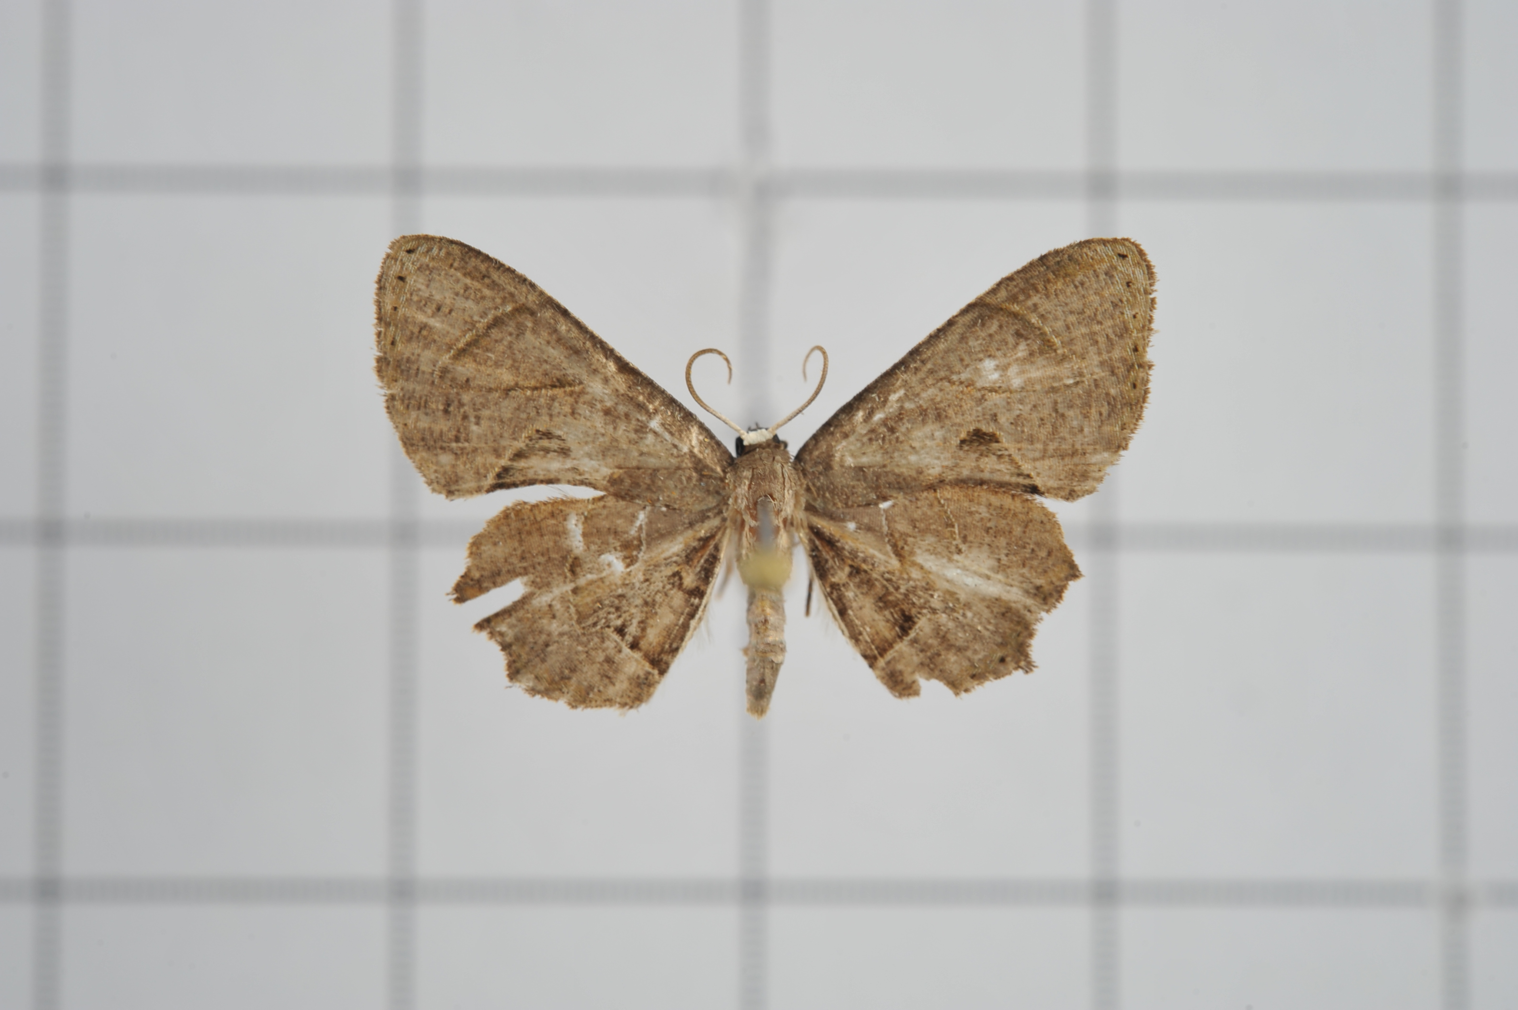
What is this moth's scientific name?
Phazaca alikangensis
